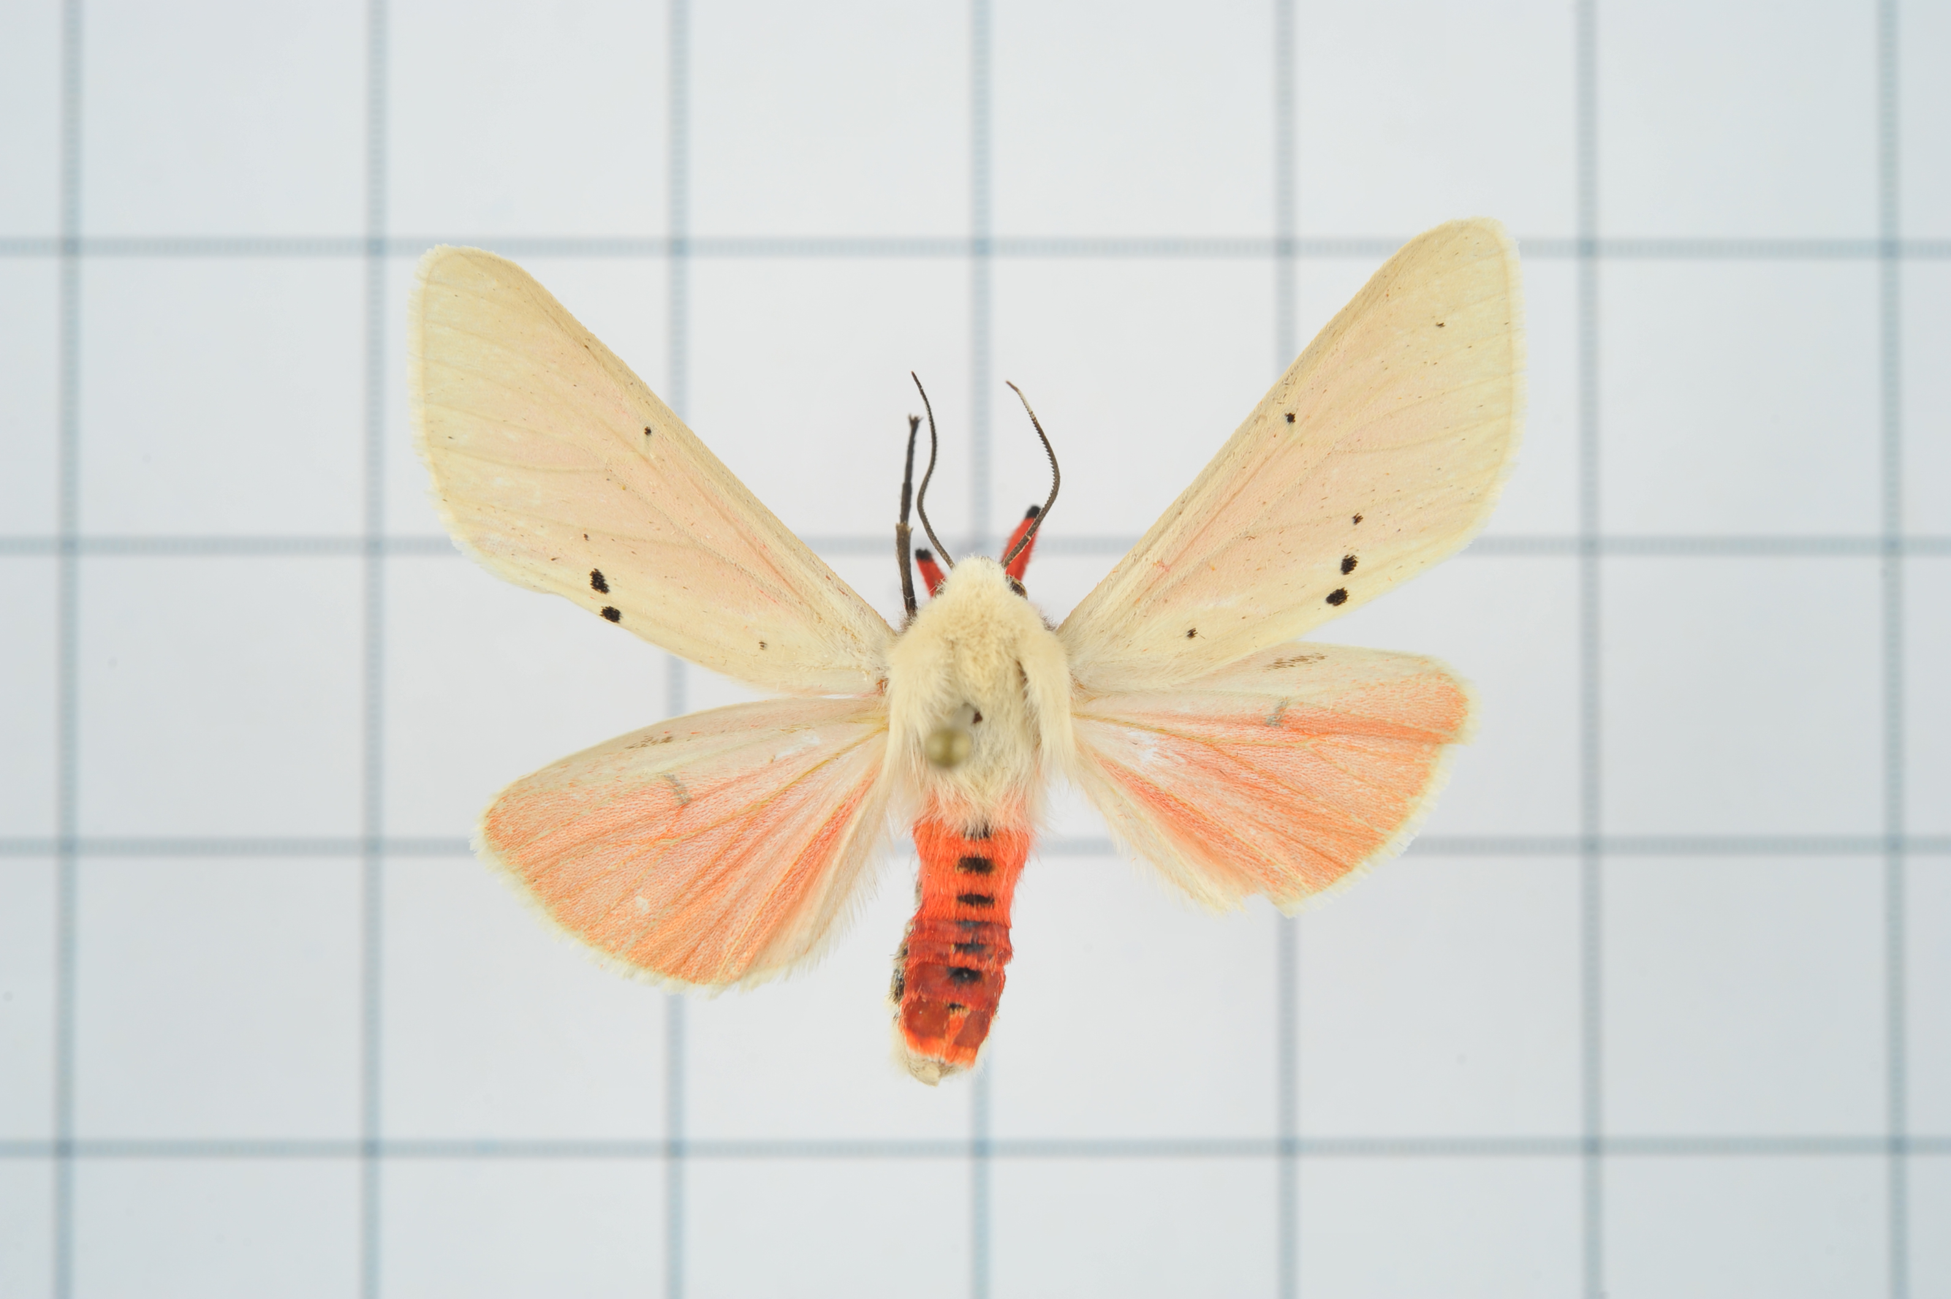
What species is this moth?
Spilarctia subcarnea
